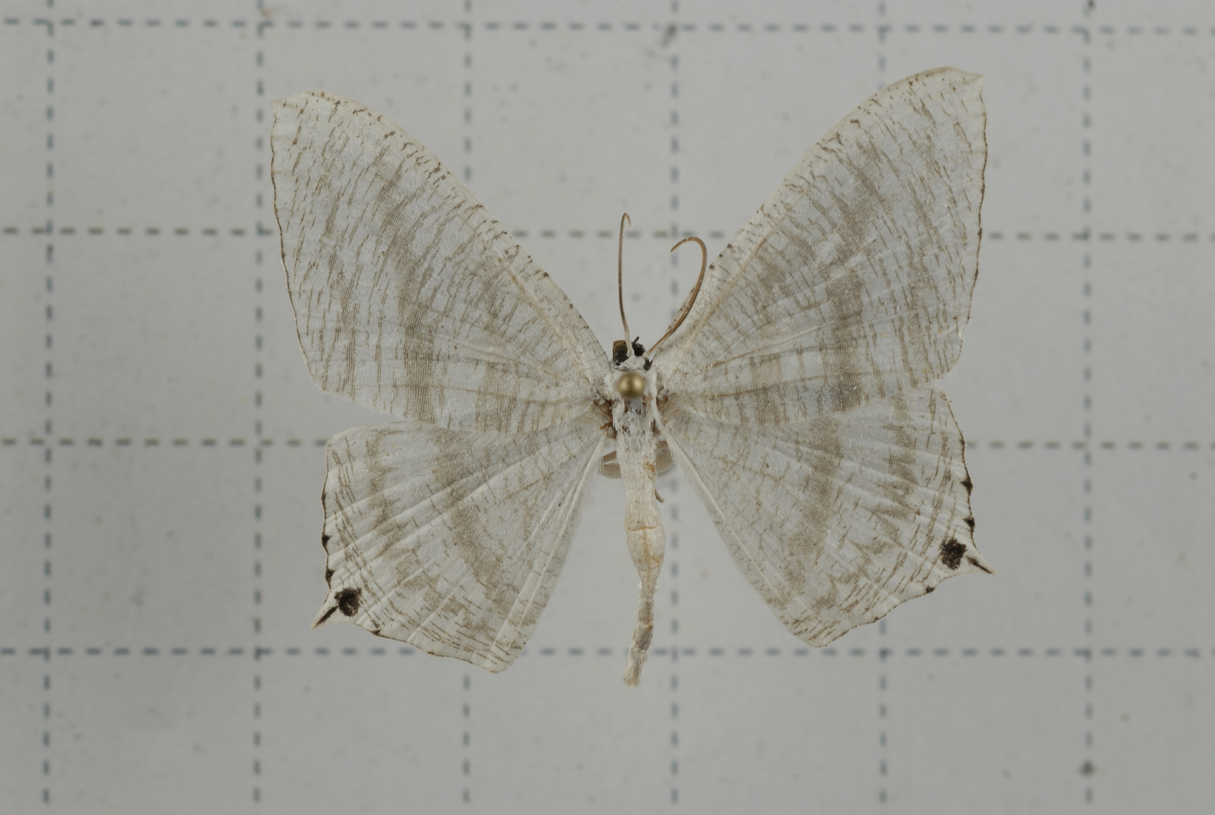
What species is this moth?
Micronia aculeata
